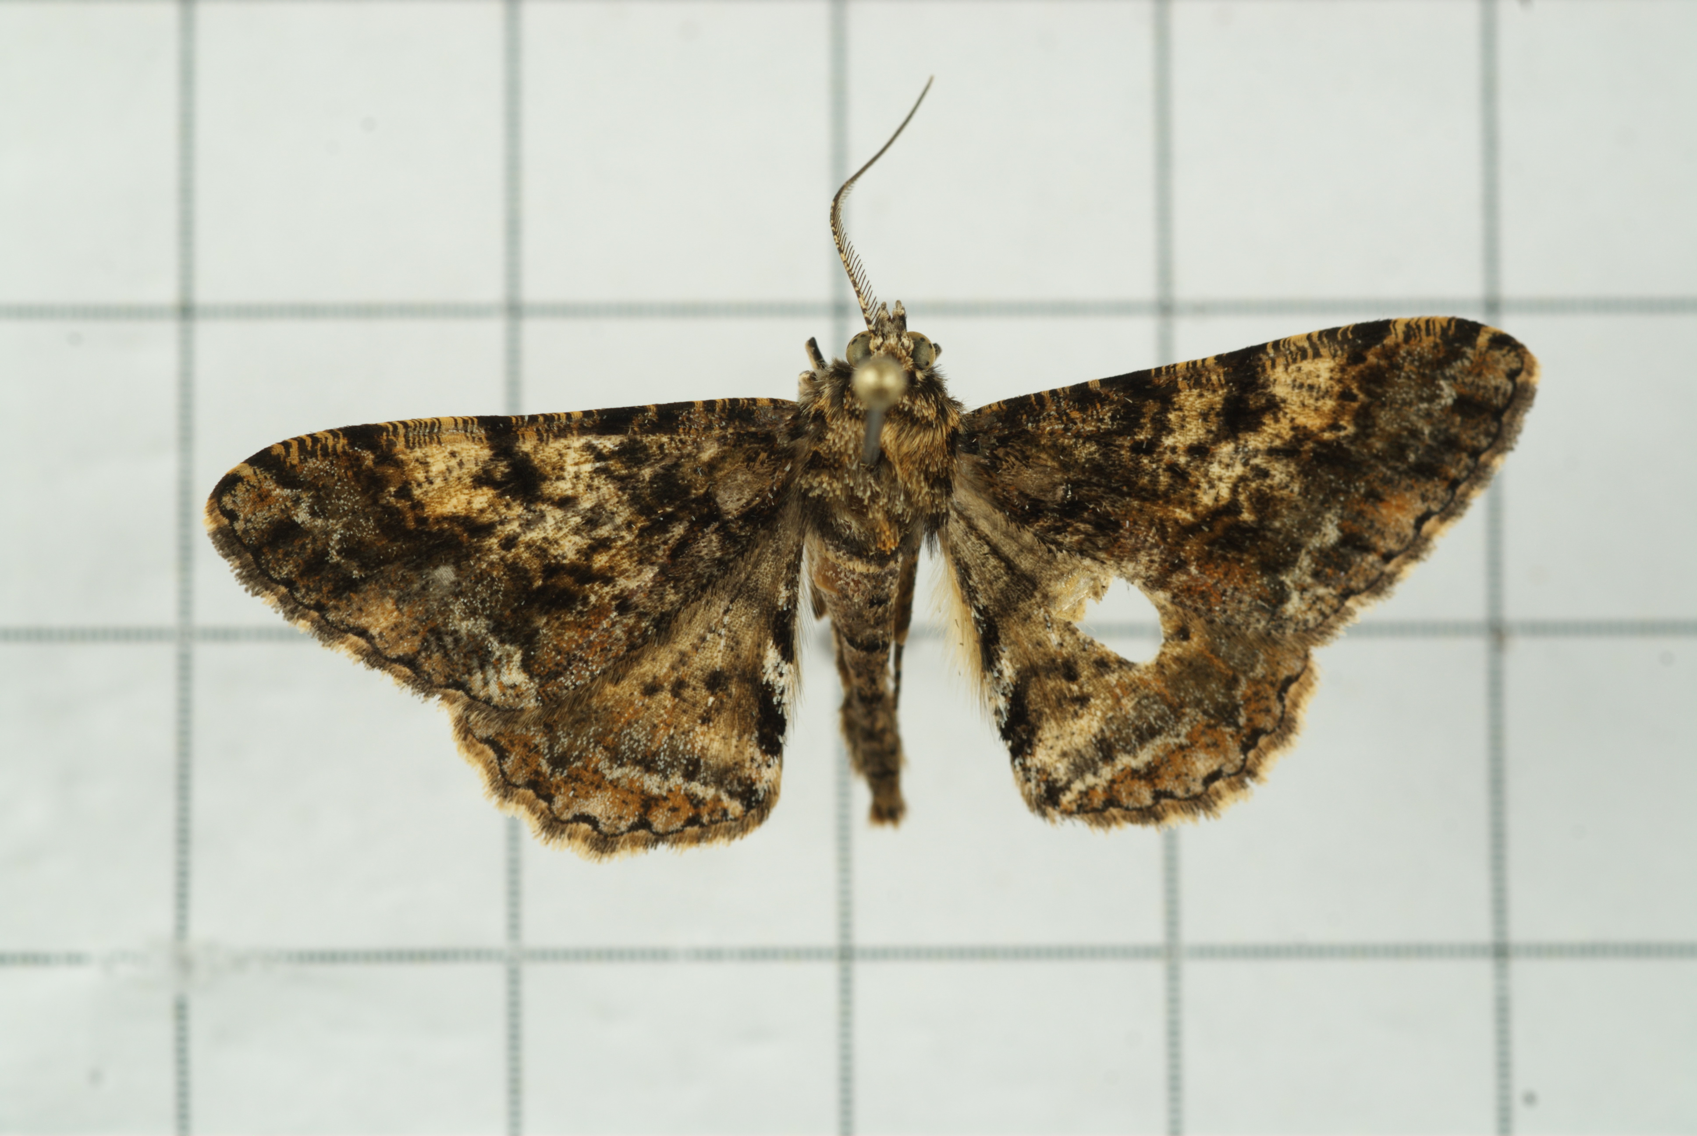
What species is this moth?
Alcis taiwanovariegata
